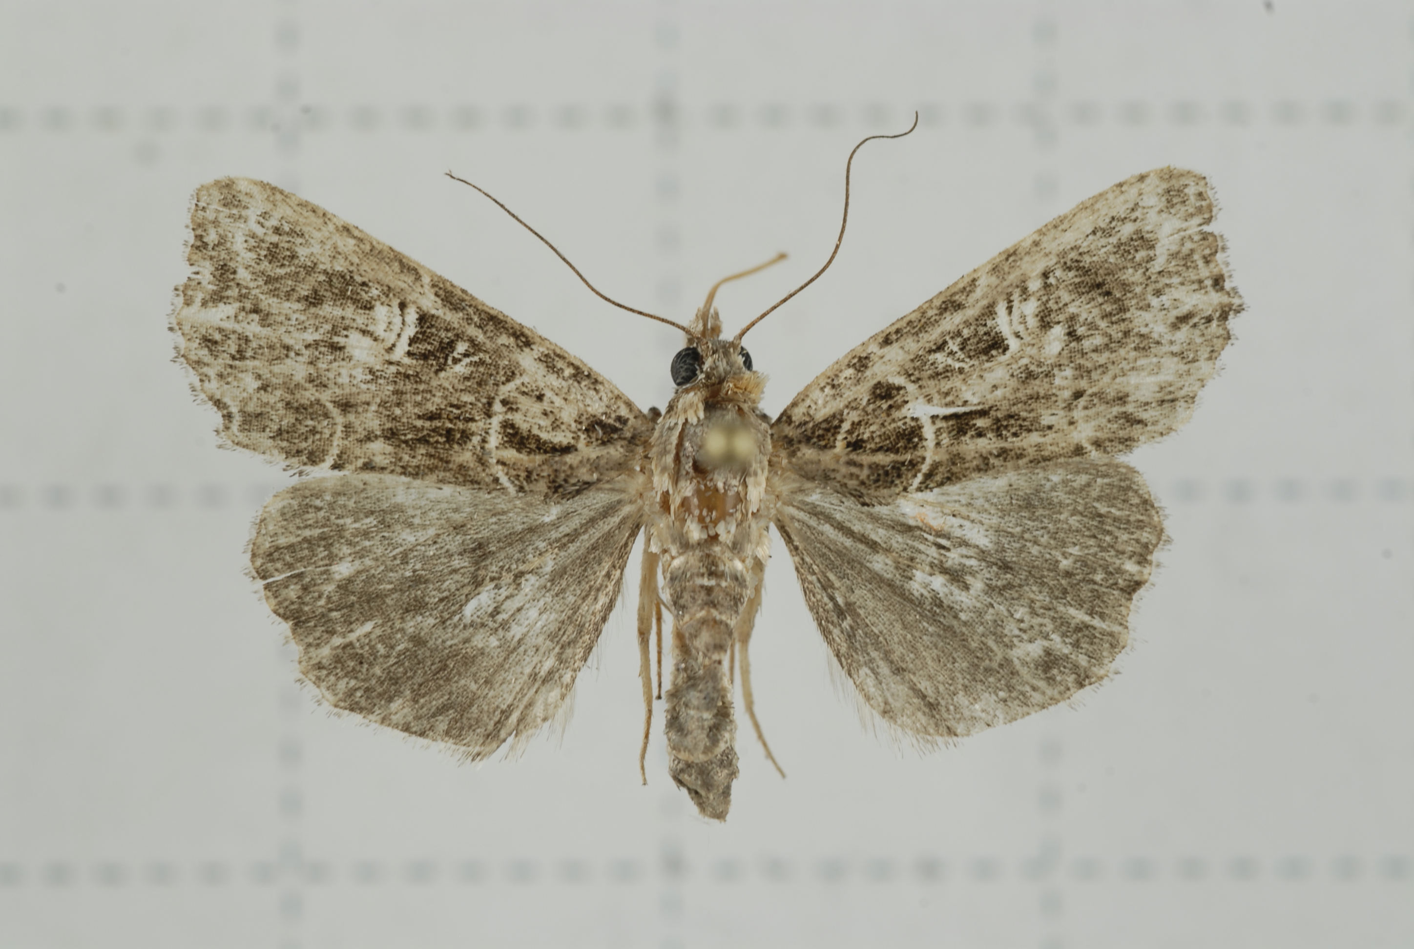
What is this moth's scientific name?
Callopistria delicata
